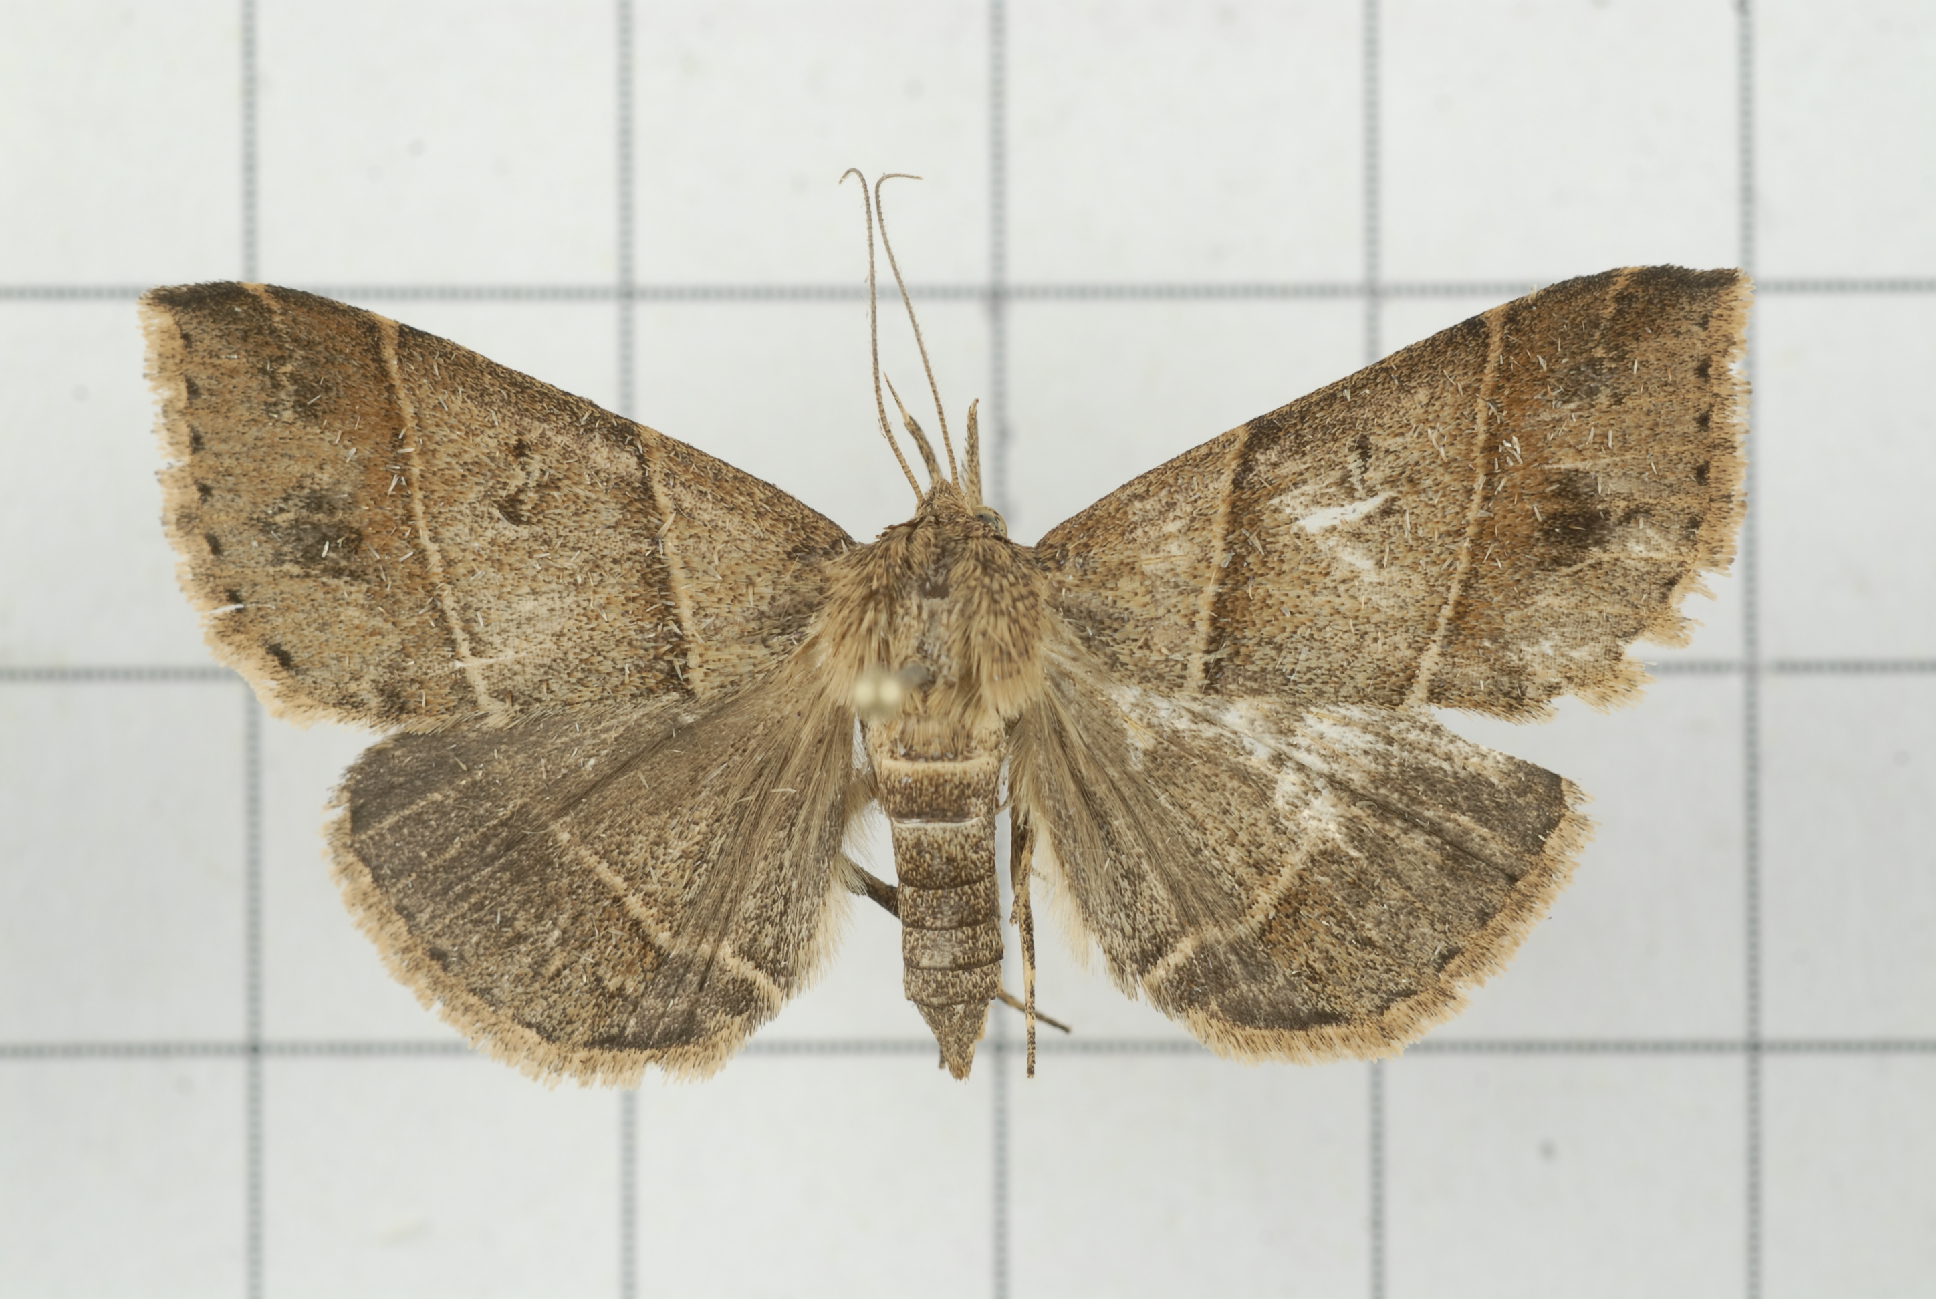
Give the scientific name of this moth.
Bertula parallela
